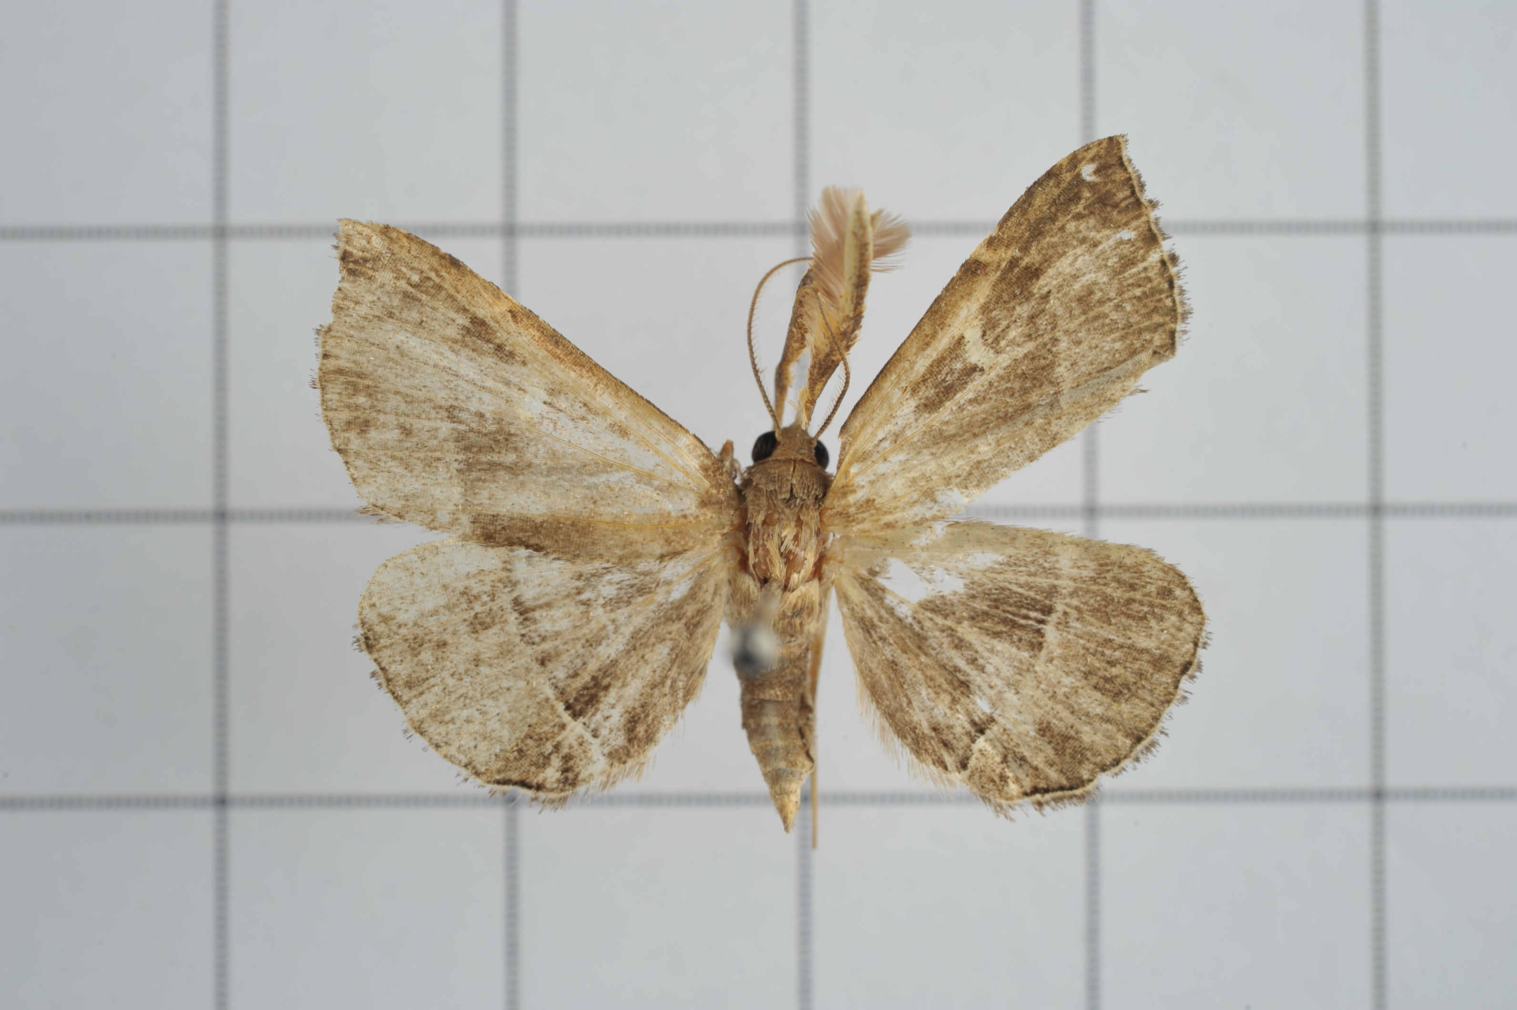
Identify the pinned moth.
Cidariplura gladiata
